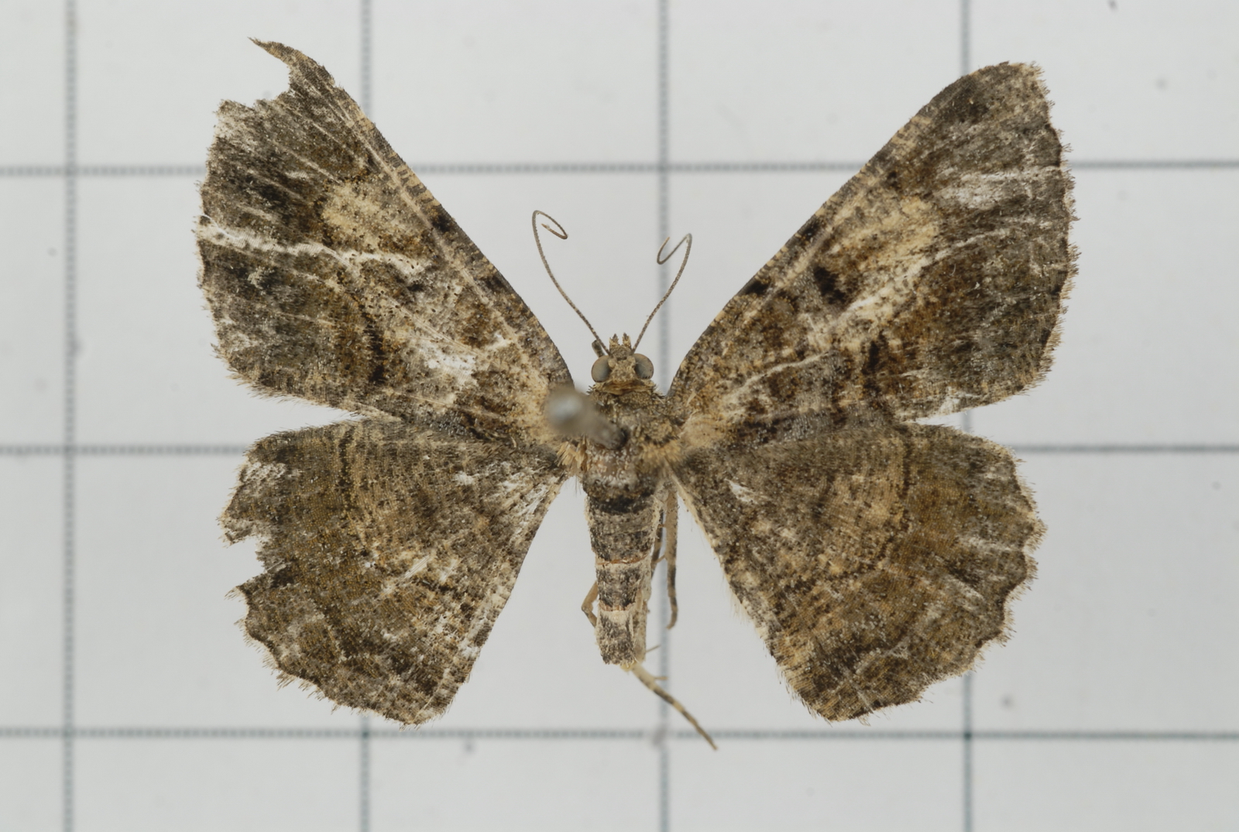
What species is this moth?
Psilalcis pulveraria
